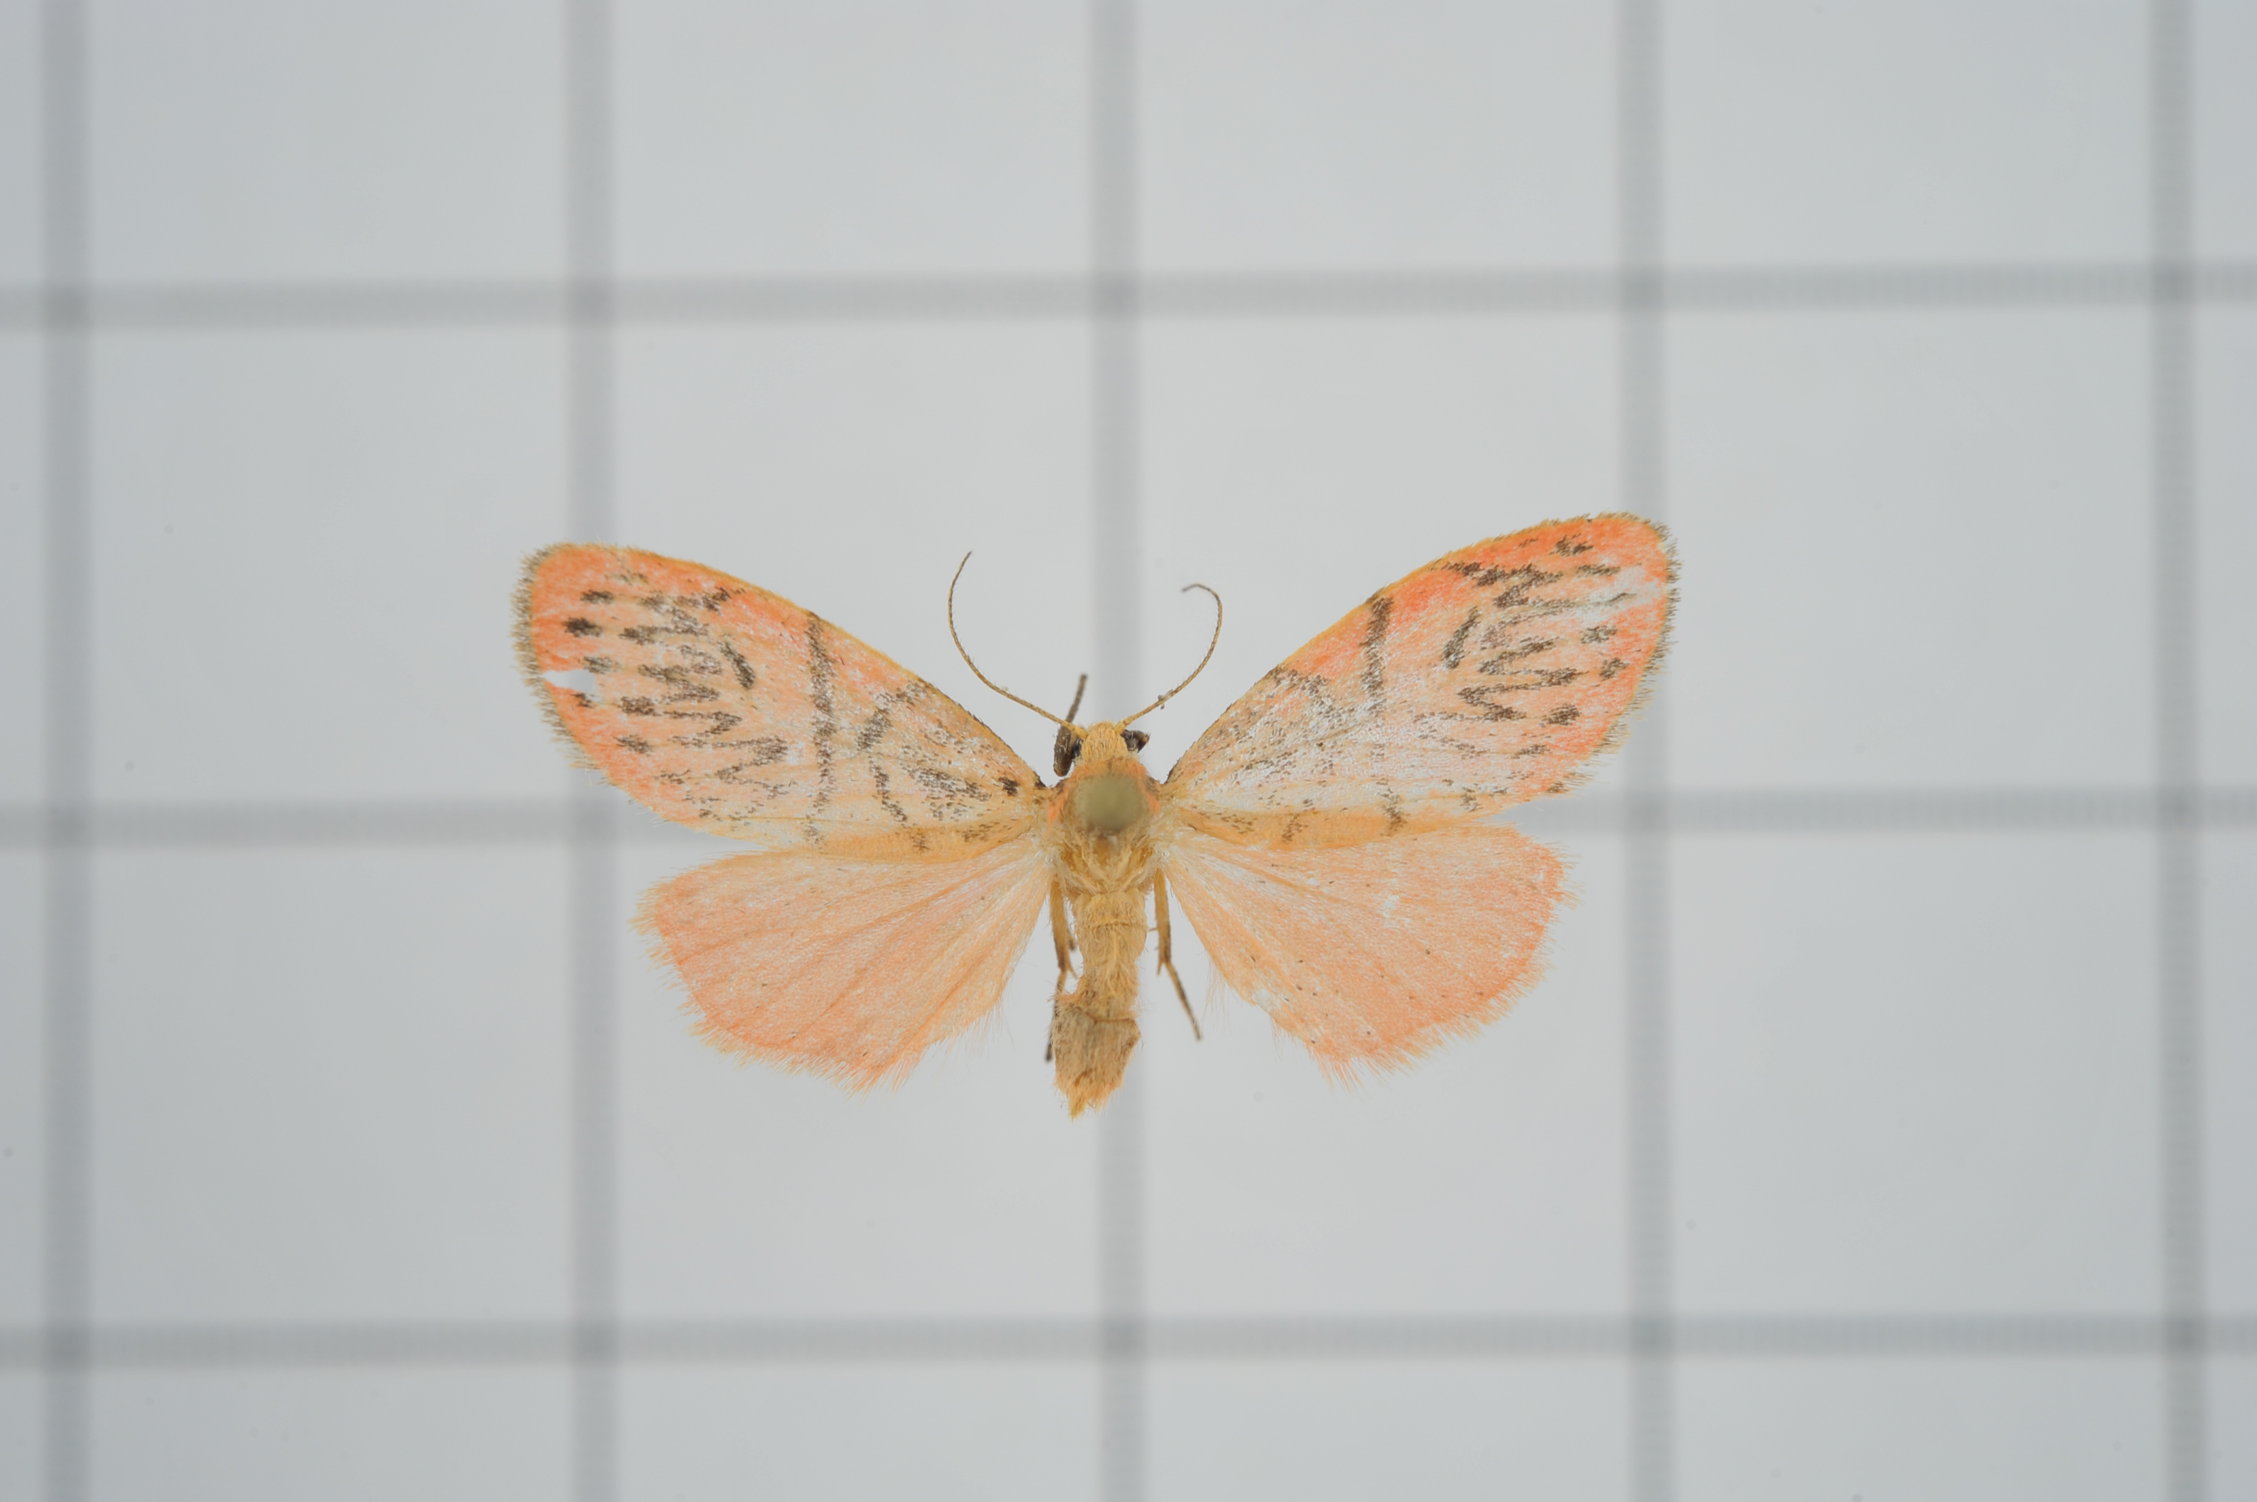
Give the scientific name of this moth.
Sesapa koshunica
